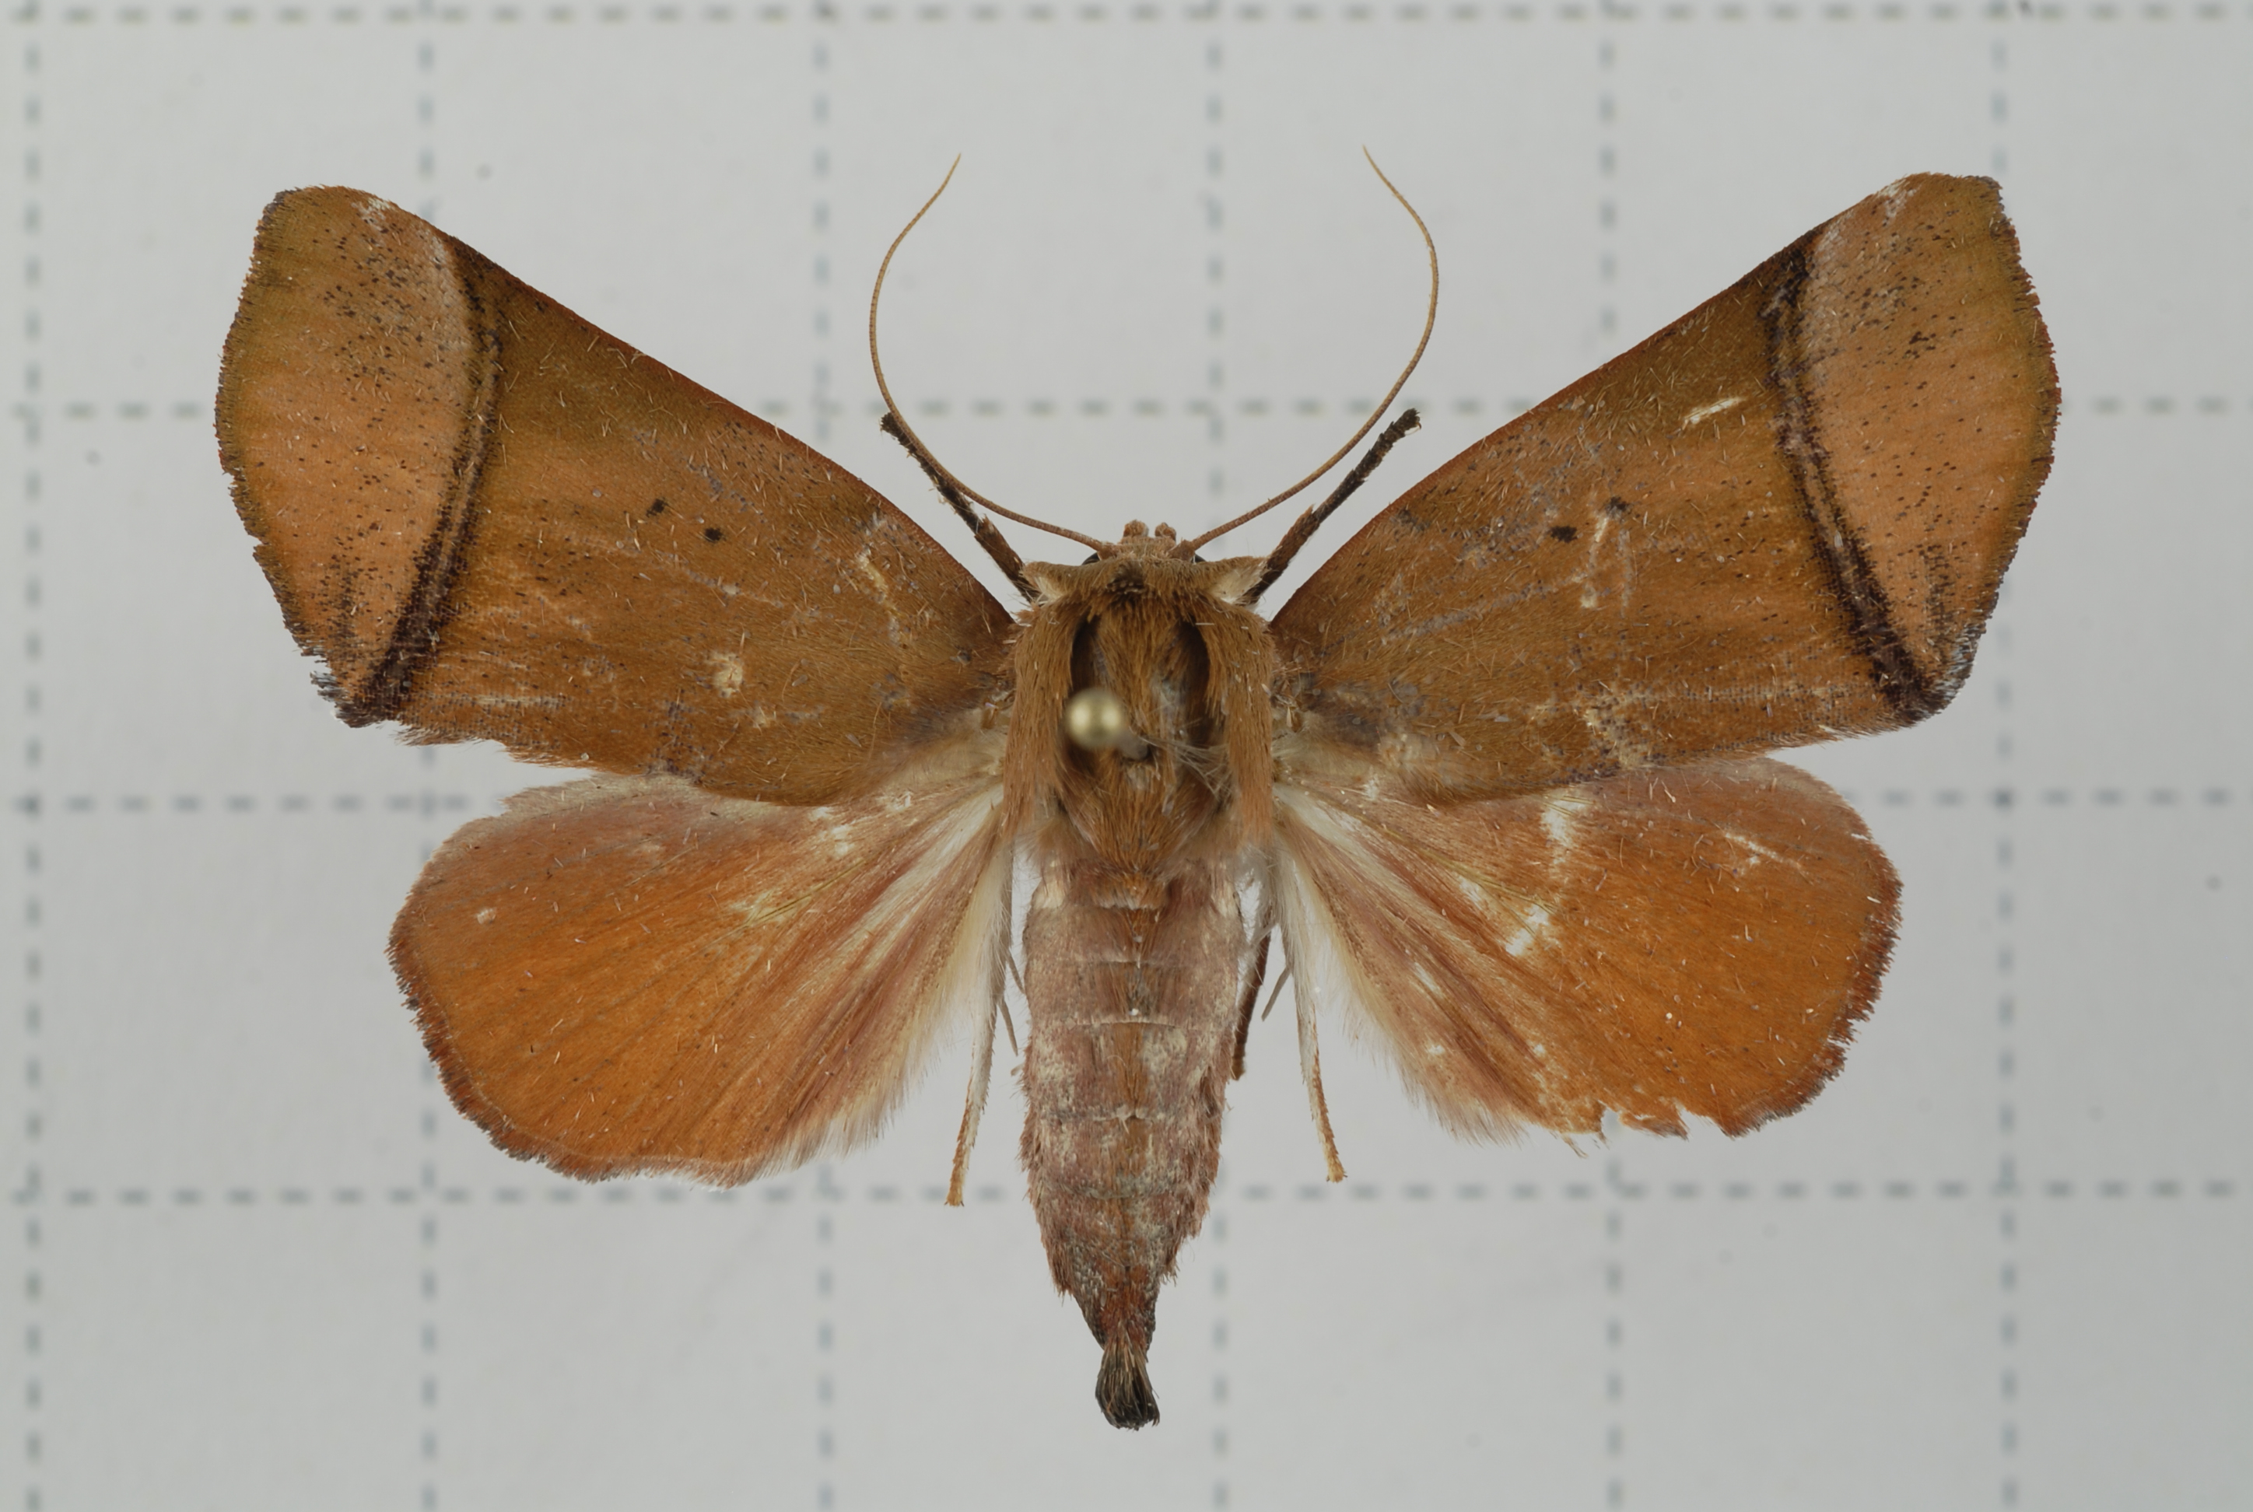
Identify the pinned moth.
Carea varipes varipes
